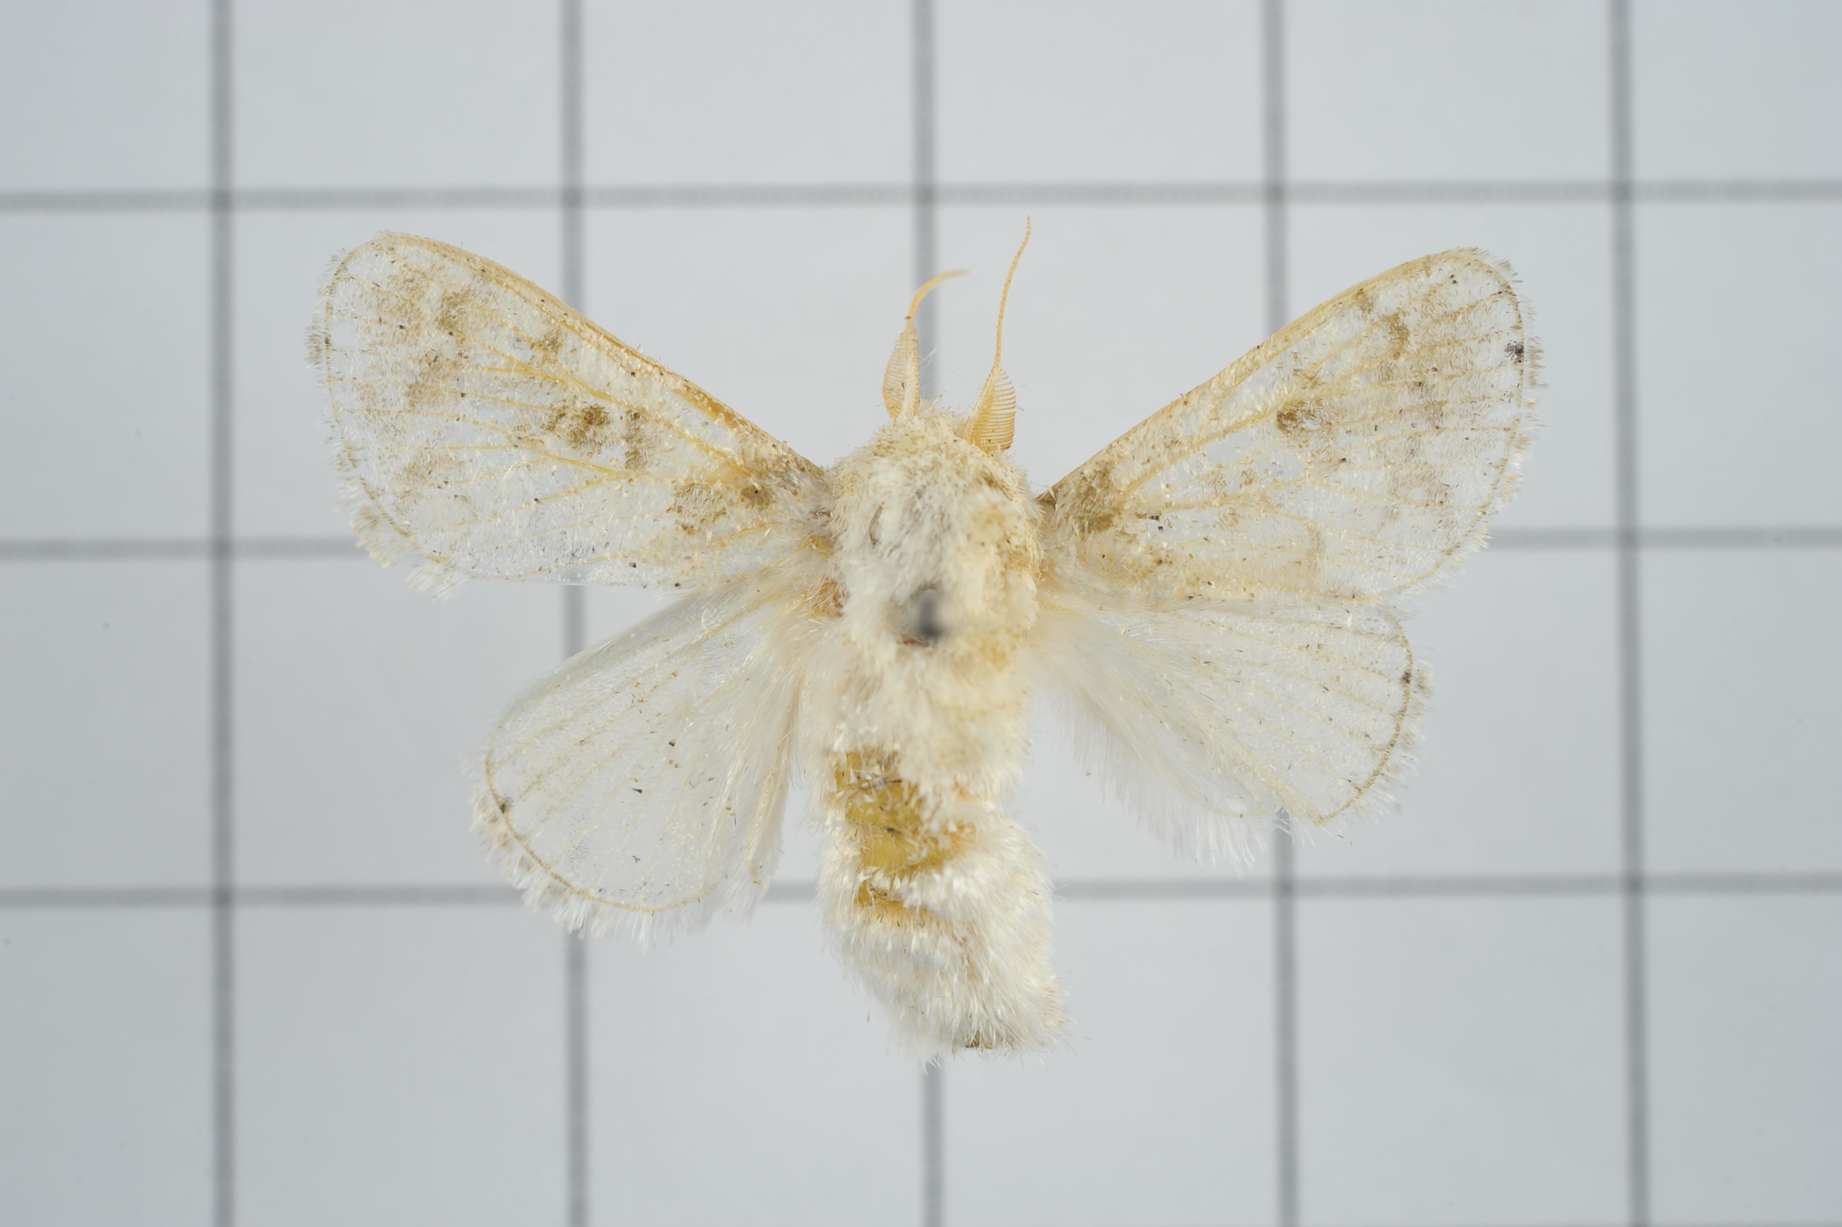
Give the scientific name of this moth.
Altha melanopsis
